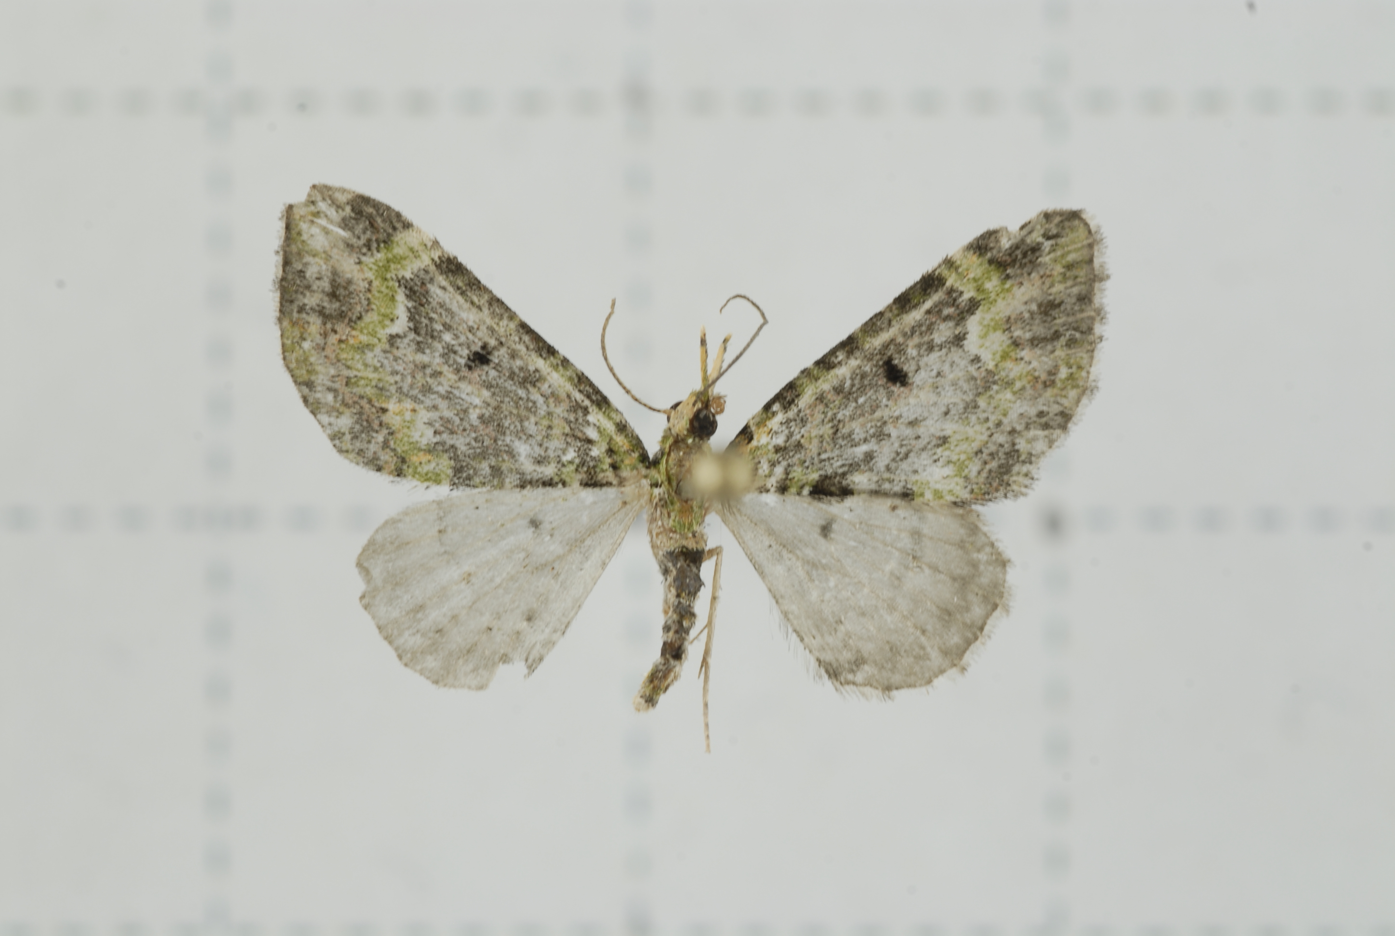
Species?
Pasiphila palpata
